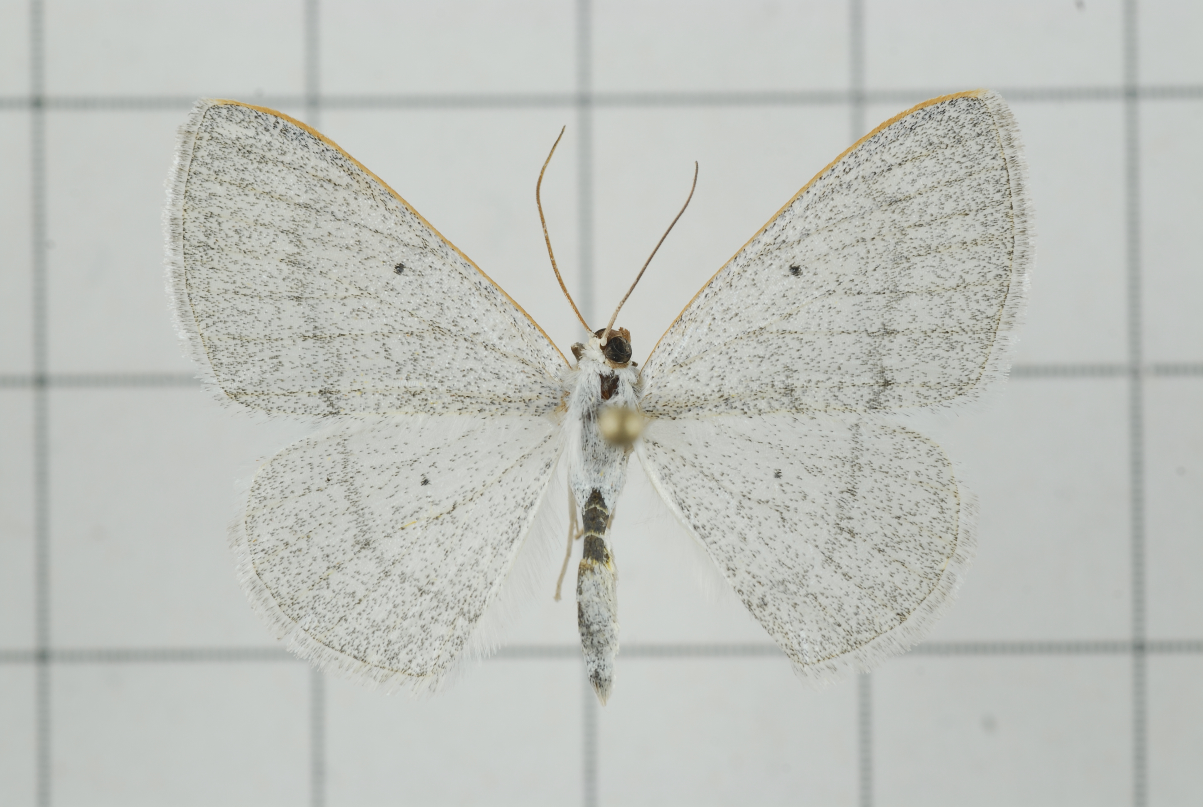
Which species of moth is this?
Lomographa margarita
